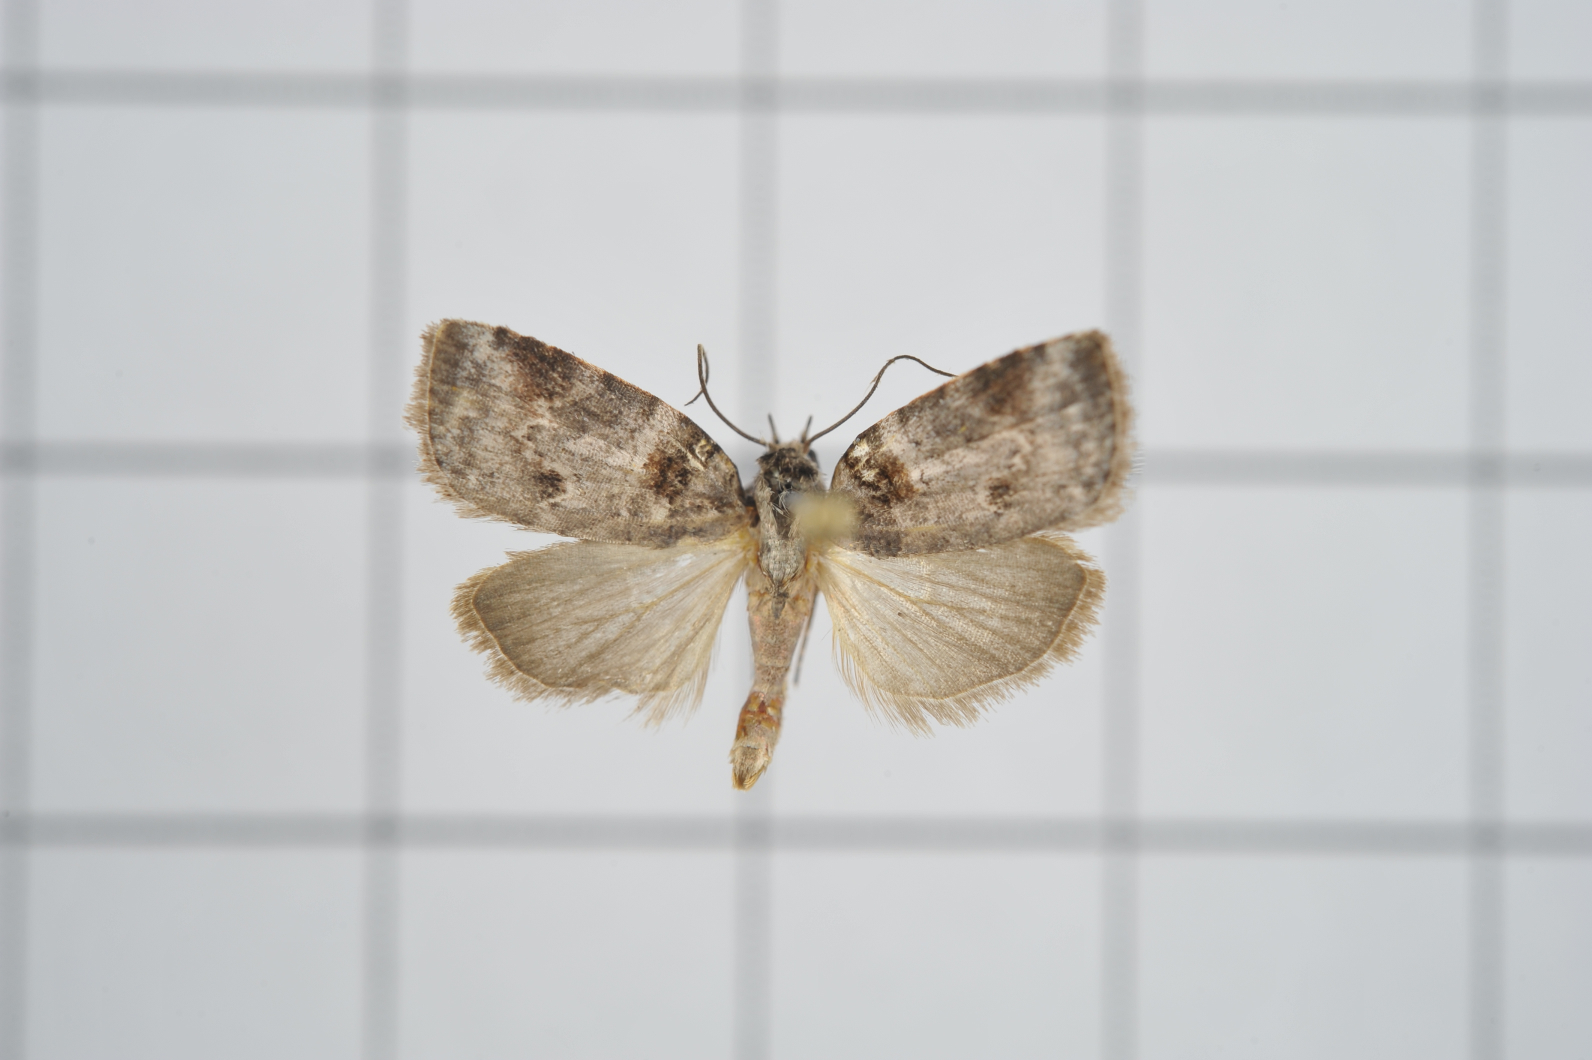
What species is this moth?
Garella ruficirra
